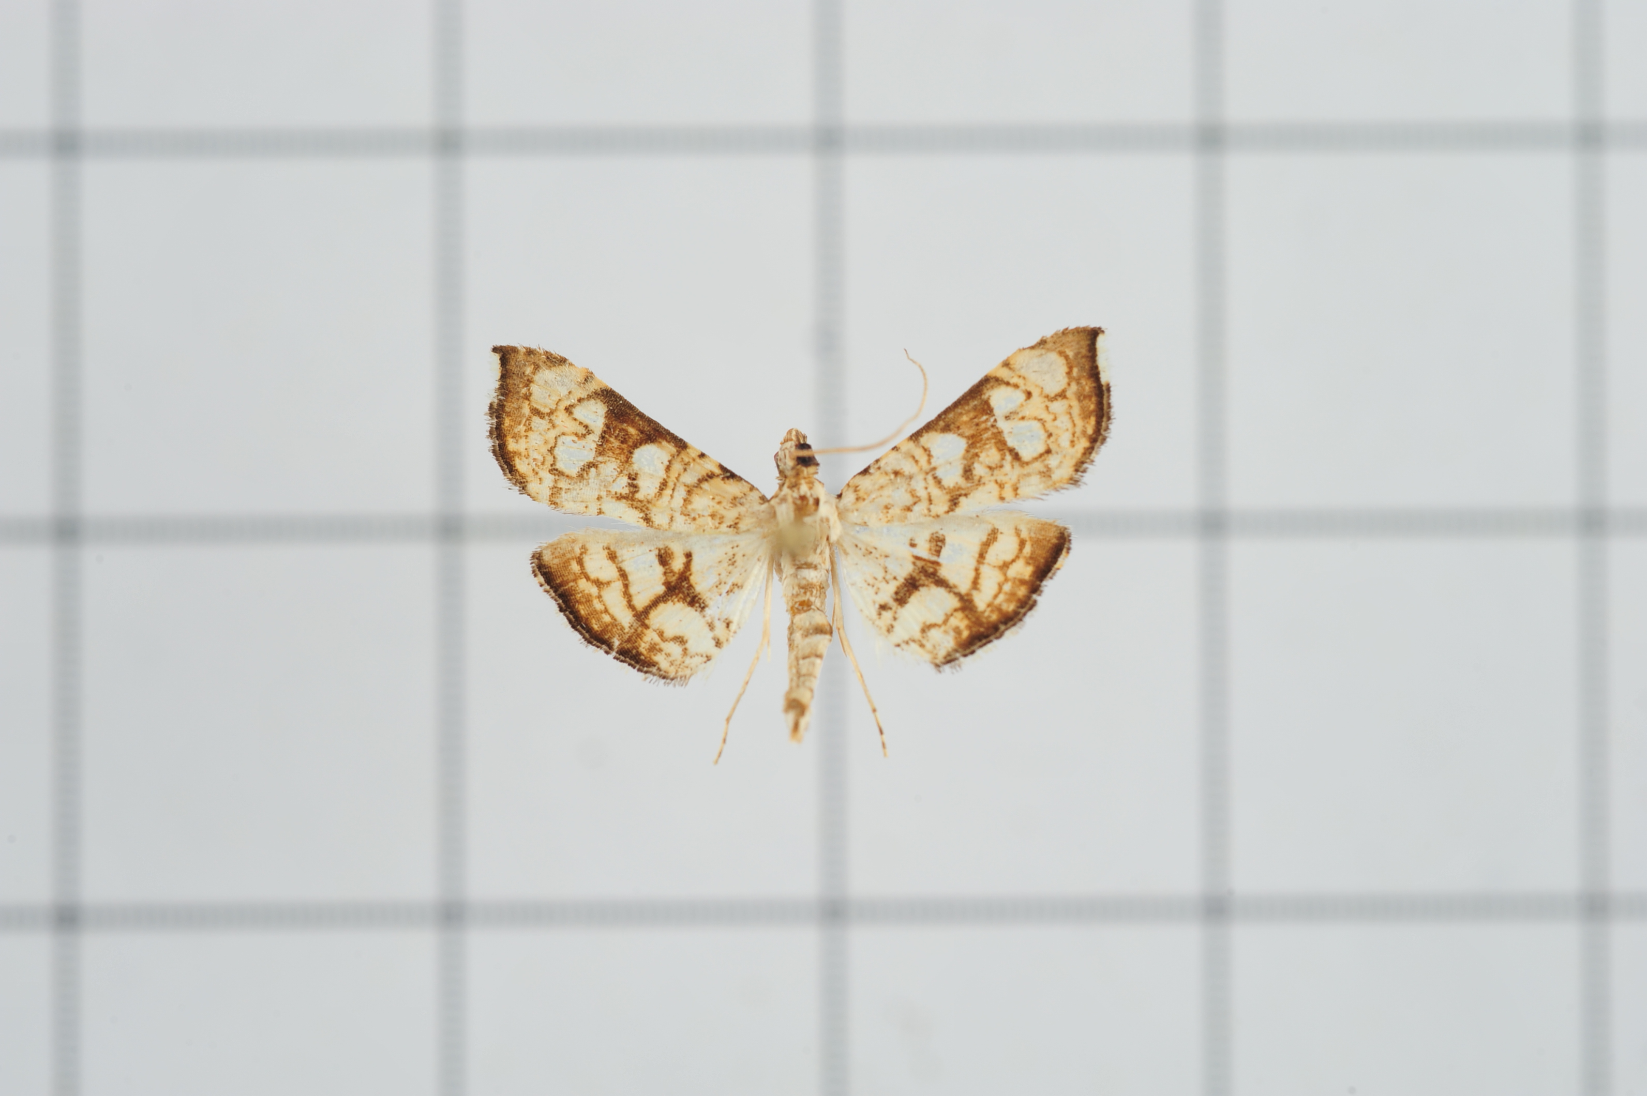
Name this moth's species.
Chabula trivitralis
